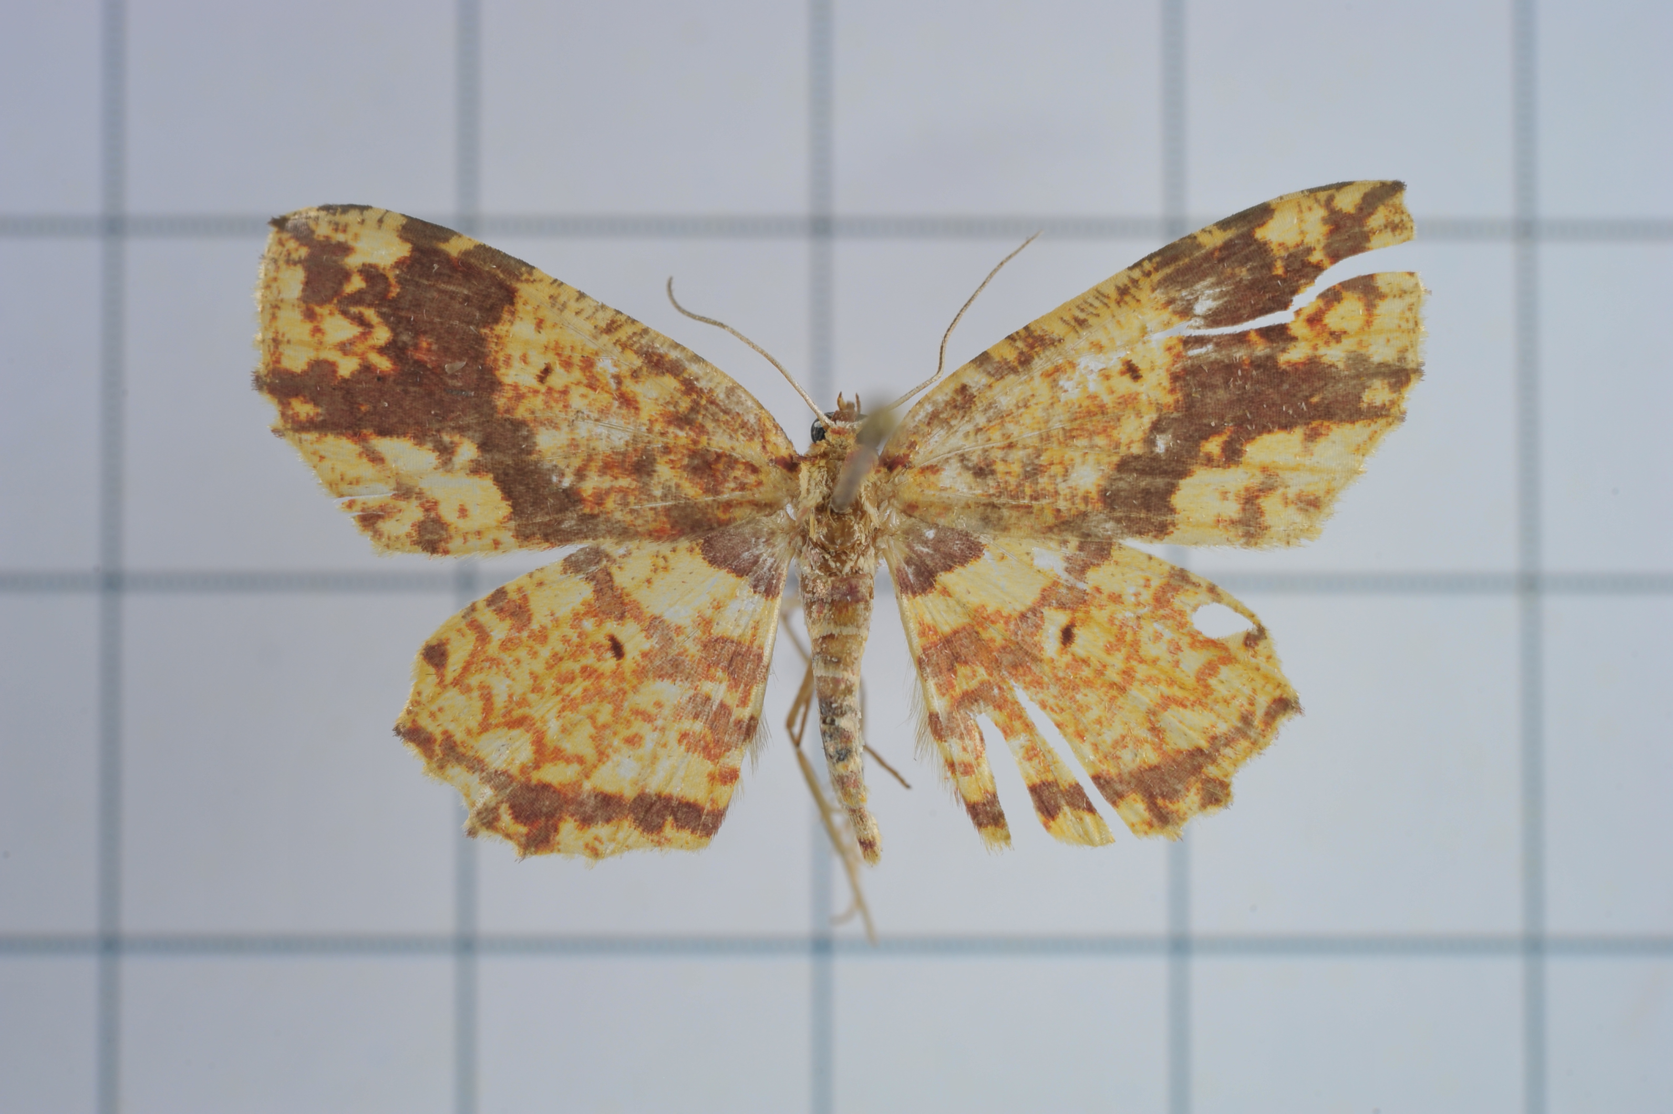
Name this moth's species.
Yashmakia suffusa
